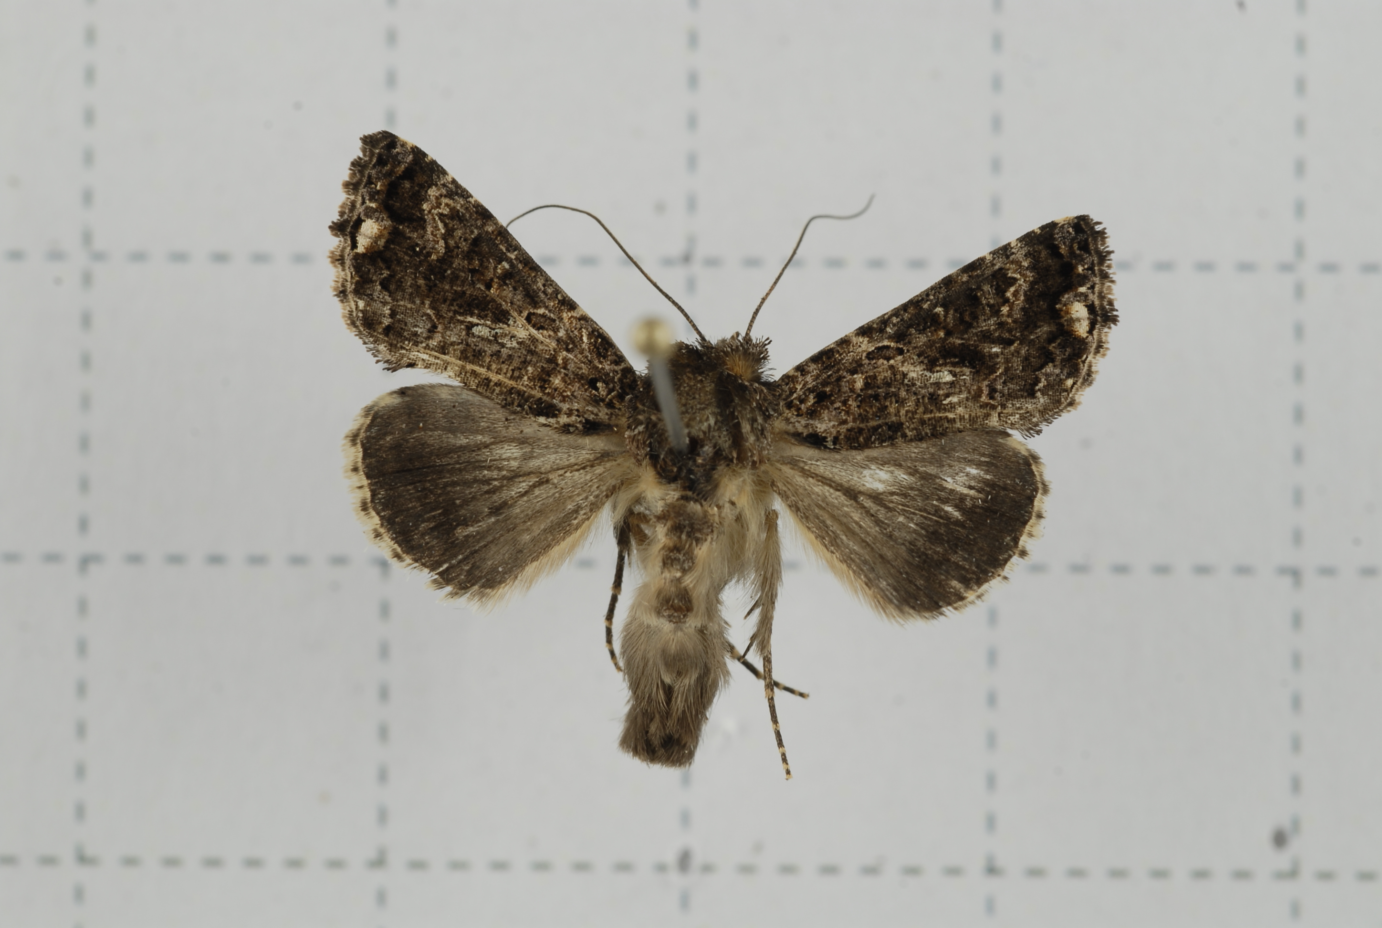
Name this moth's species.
Ctenoplusia kosemponensis
